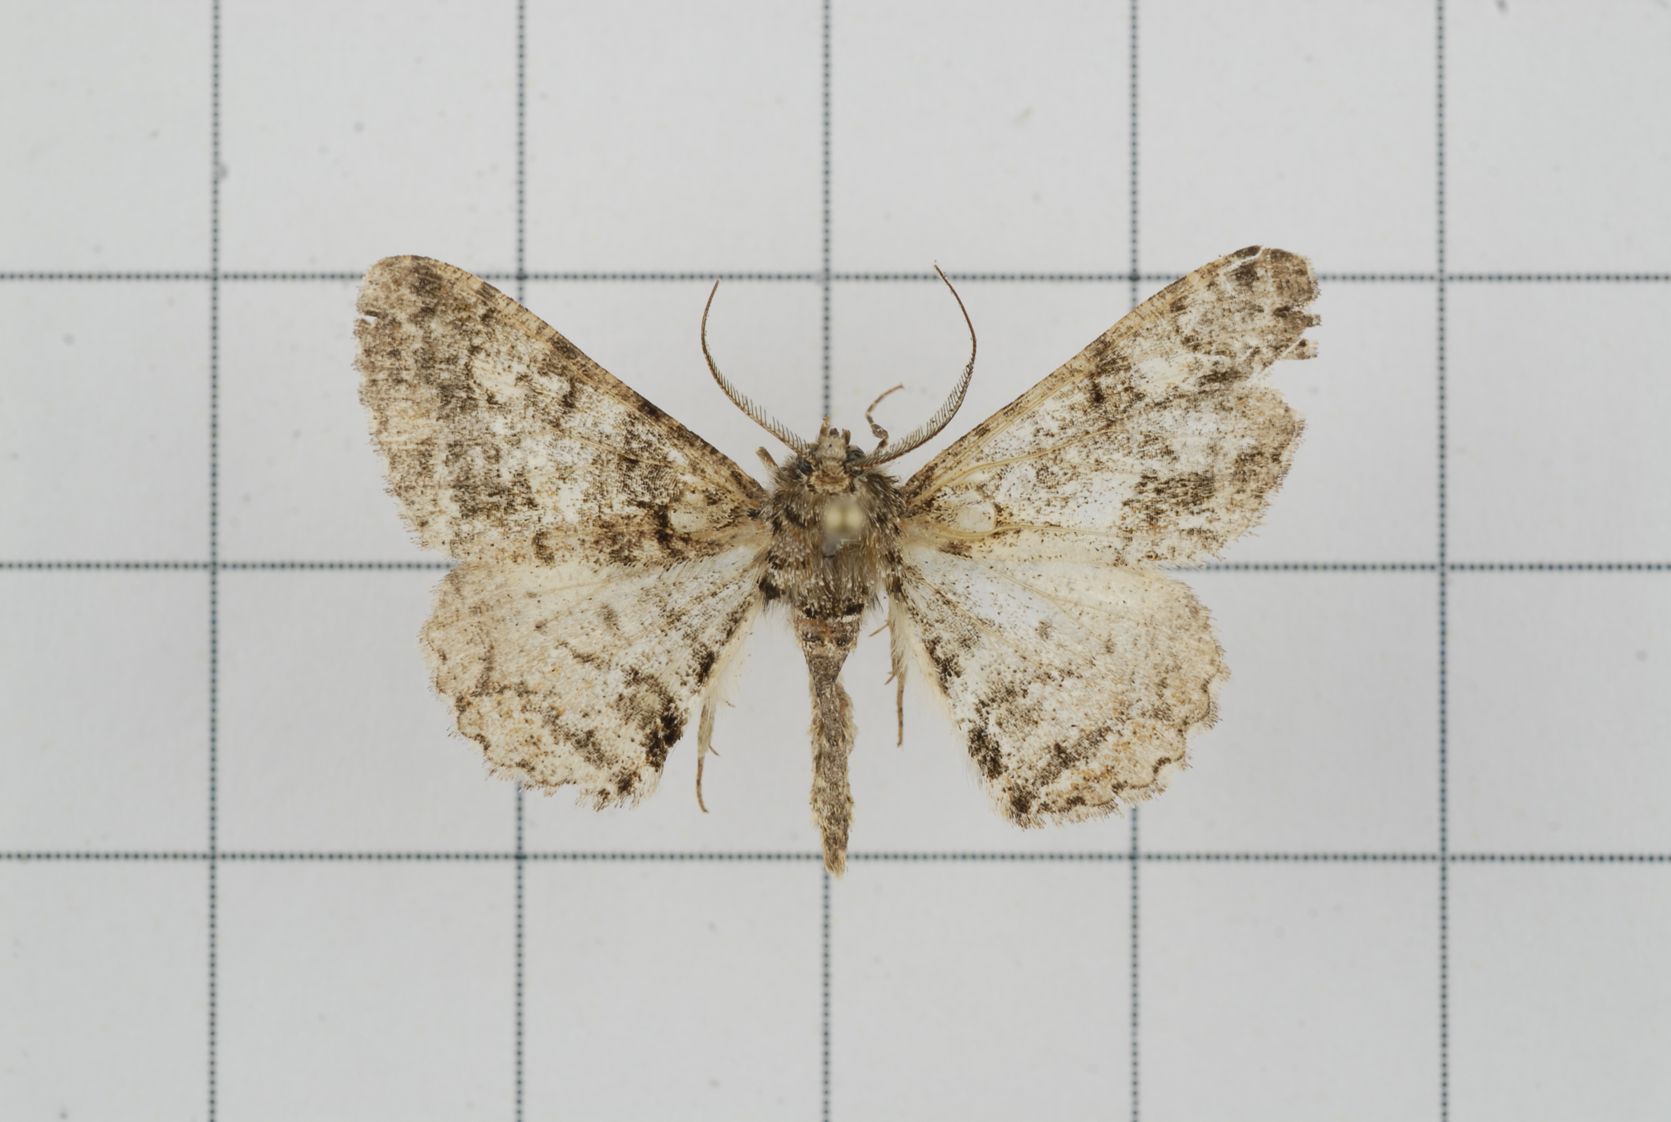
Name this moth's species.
Alcis taiwanovariegata
